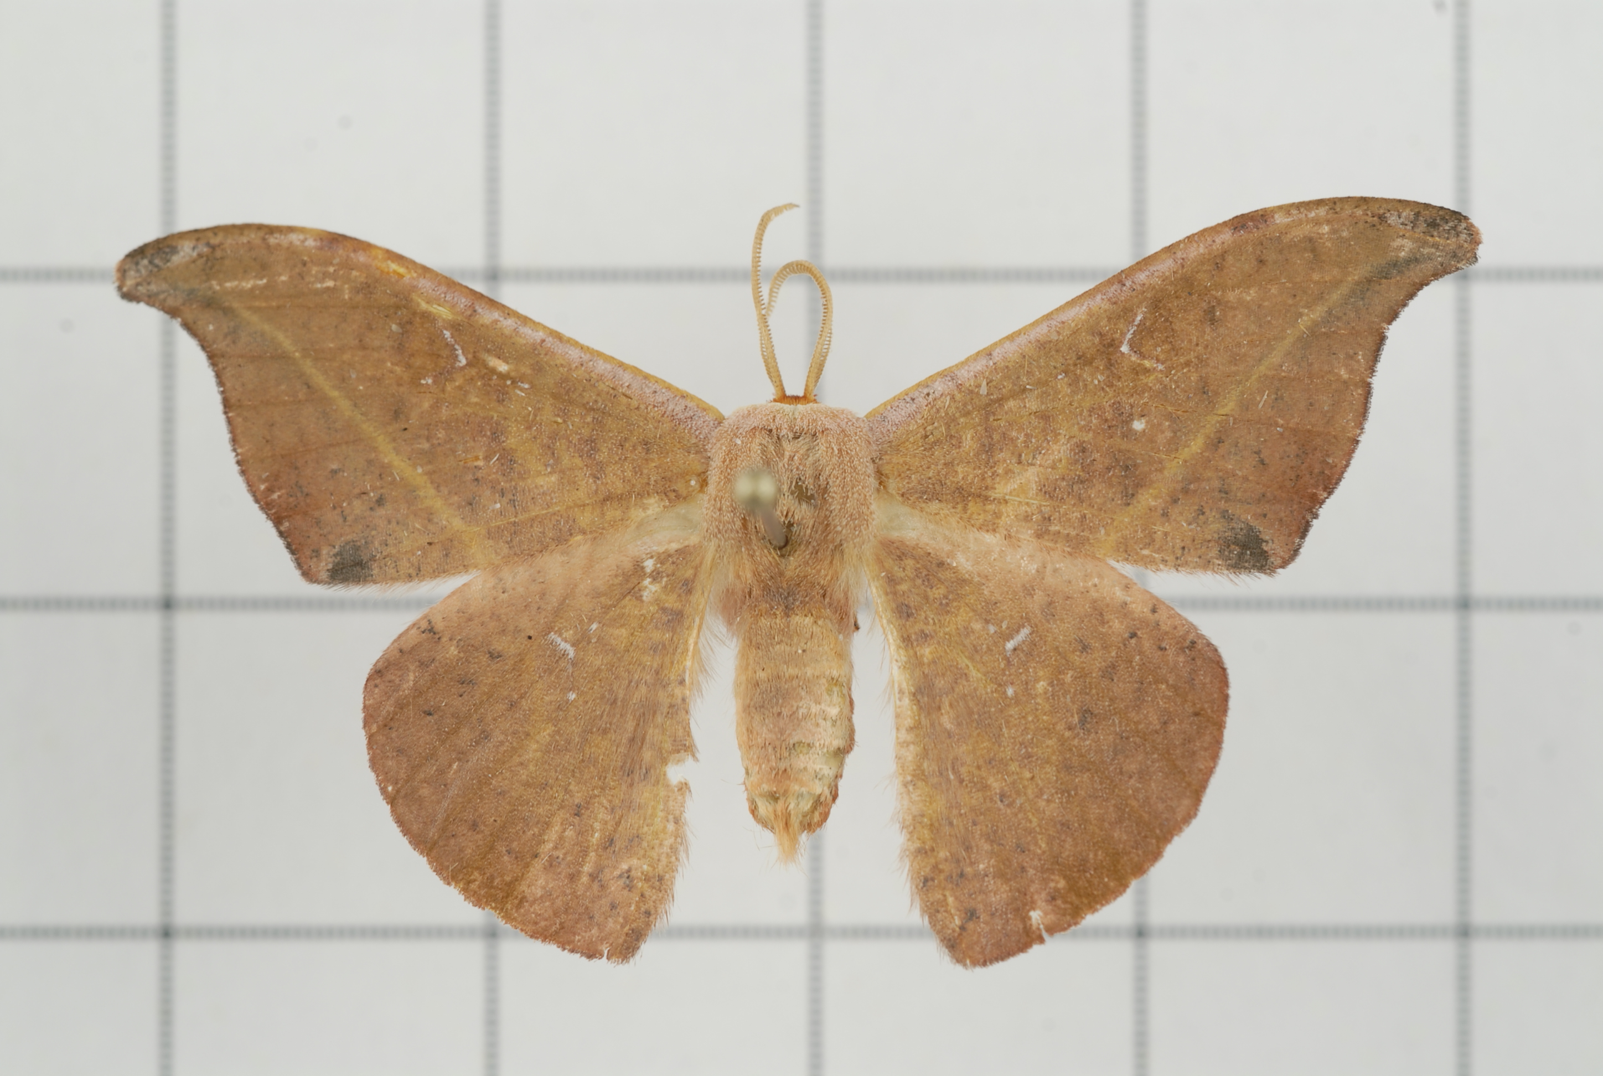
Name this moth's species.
Oreta extensa
